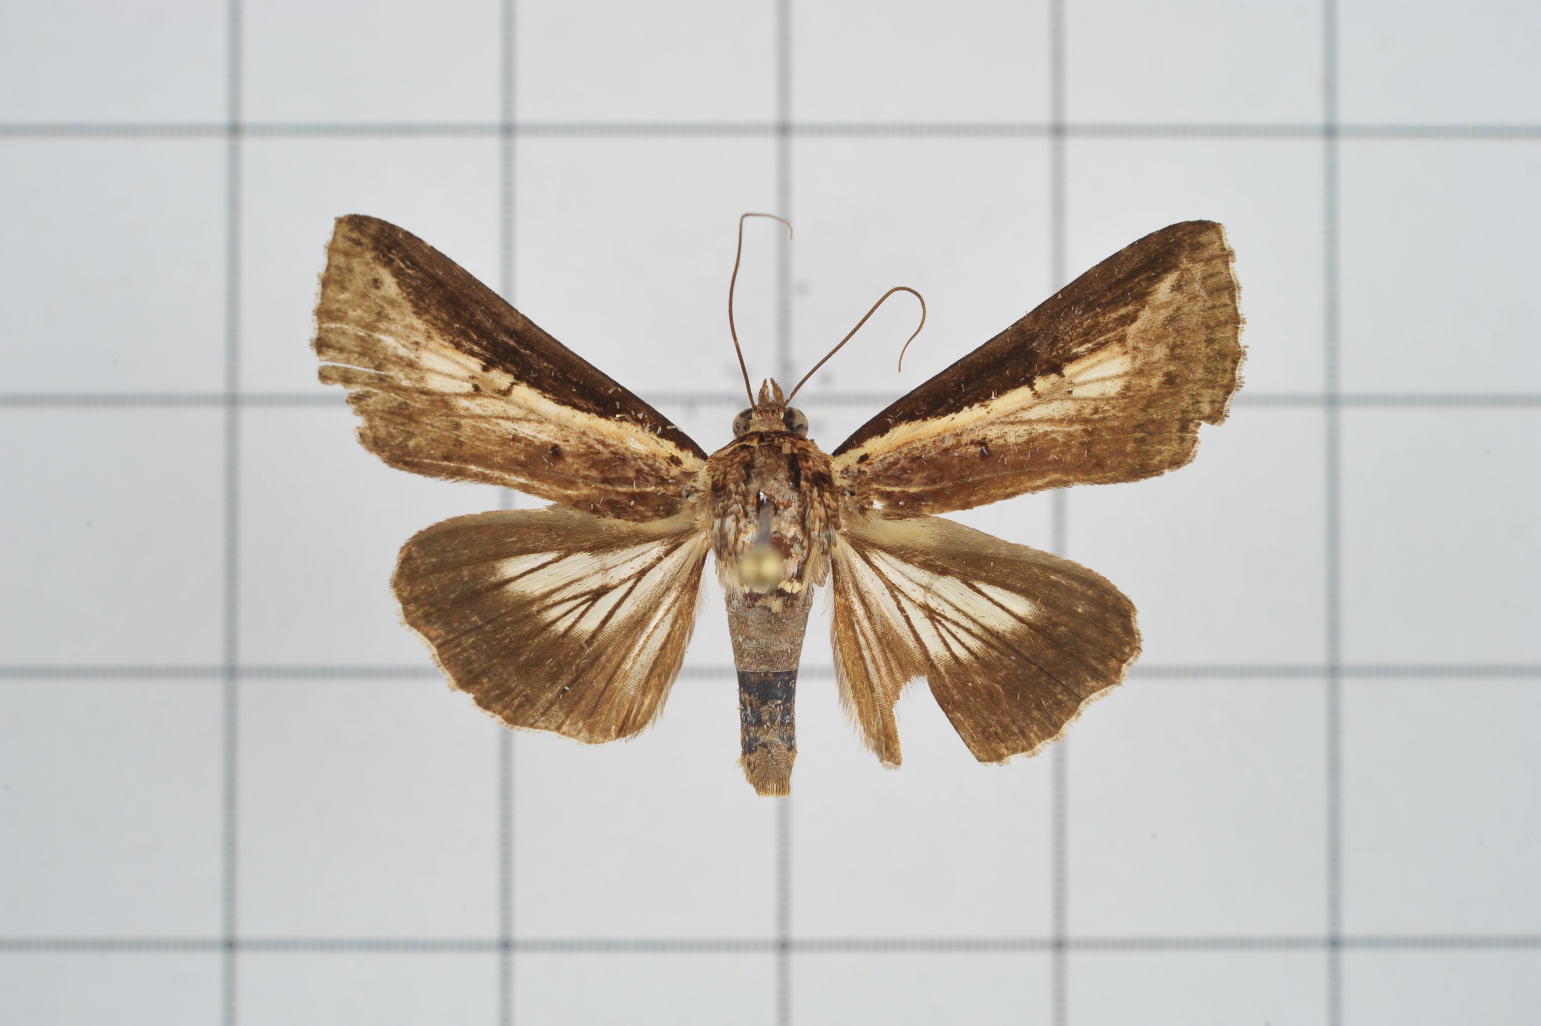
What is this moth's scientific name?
Lophoptera trigonoprocessa
